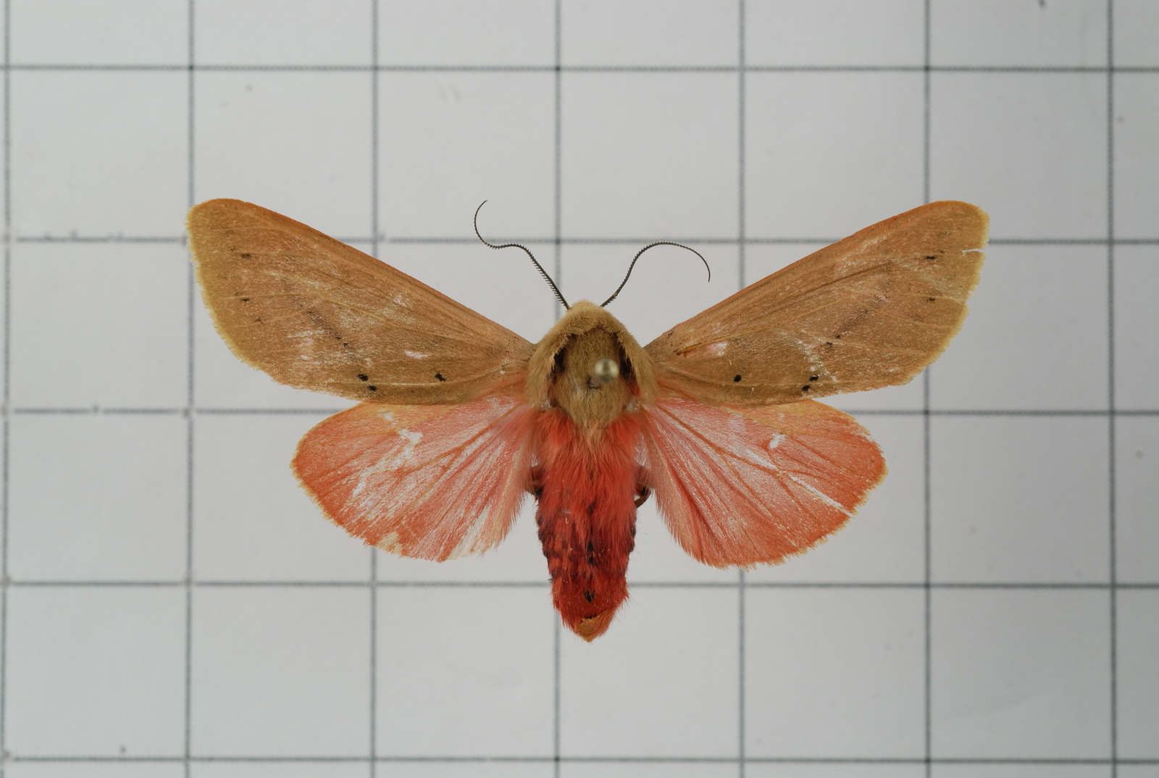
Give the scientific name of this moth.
Spilarctia wilemani
